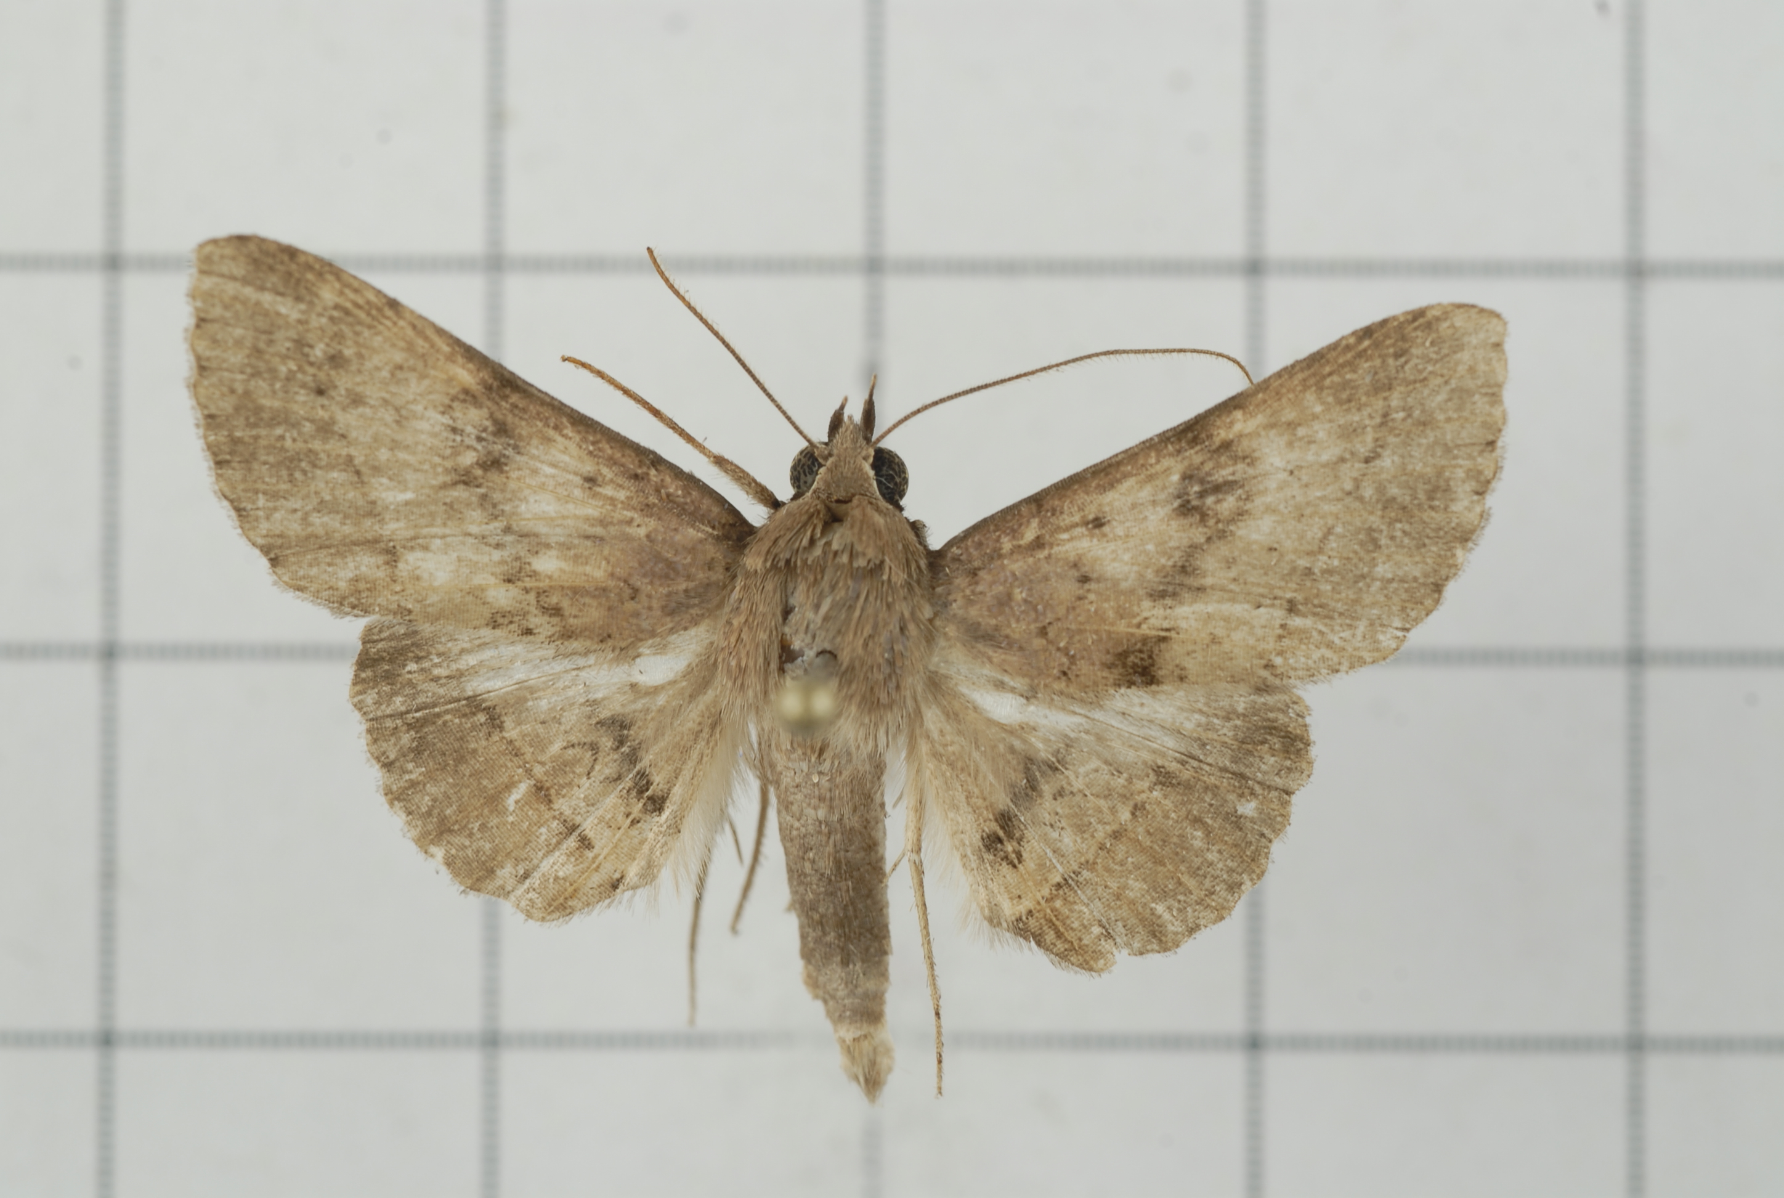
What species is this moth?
Hypospila bolinoides
